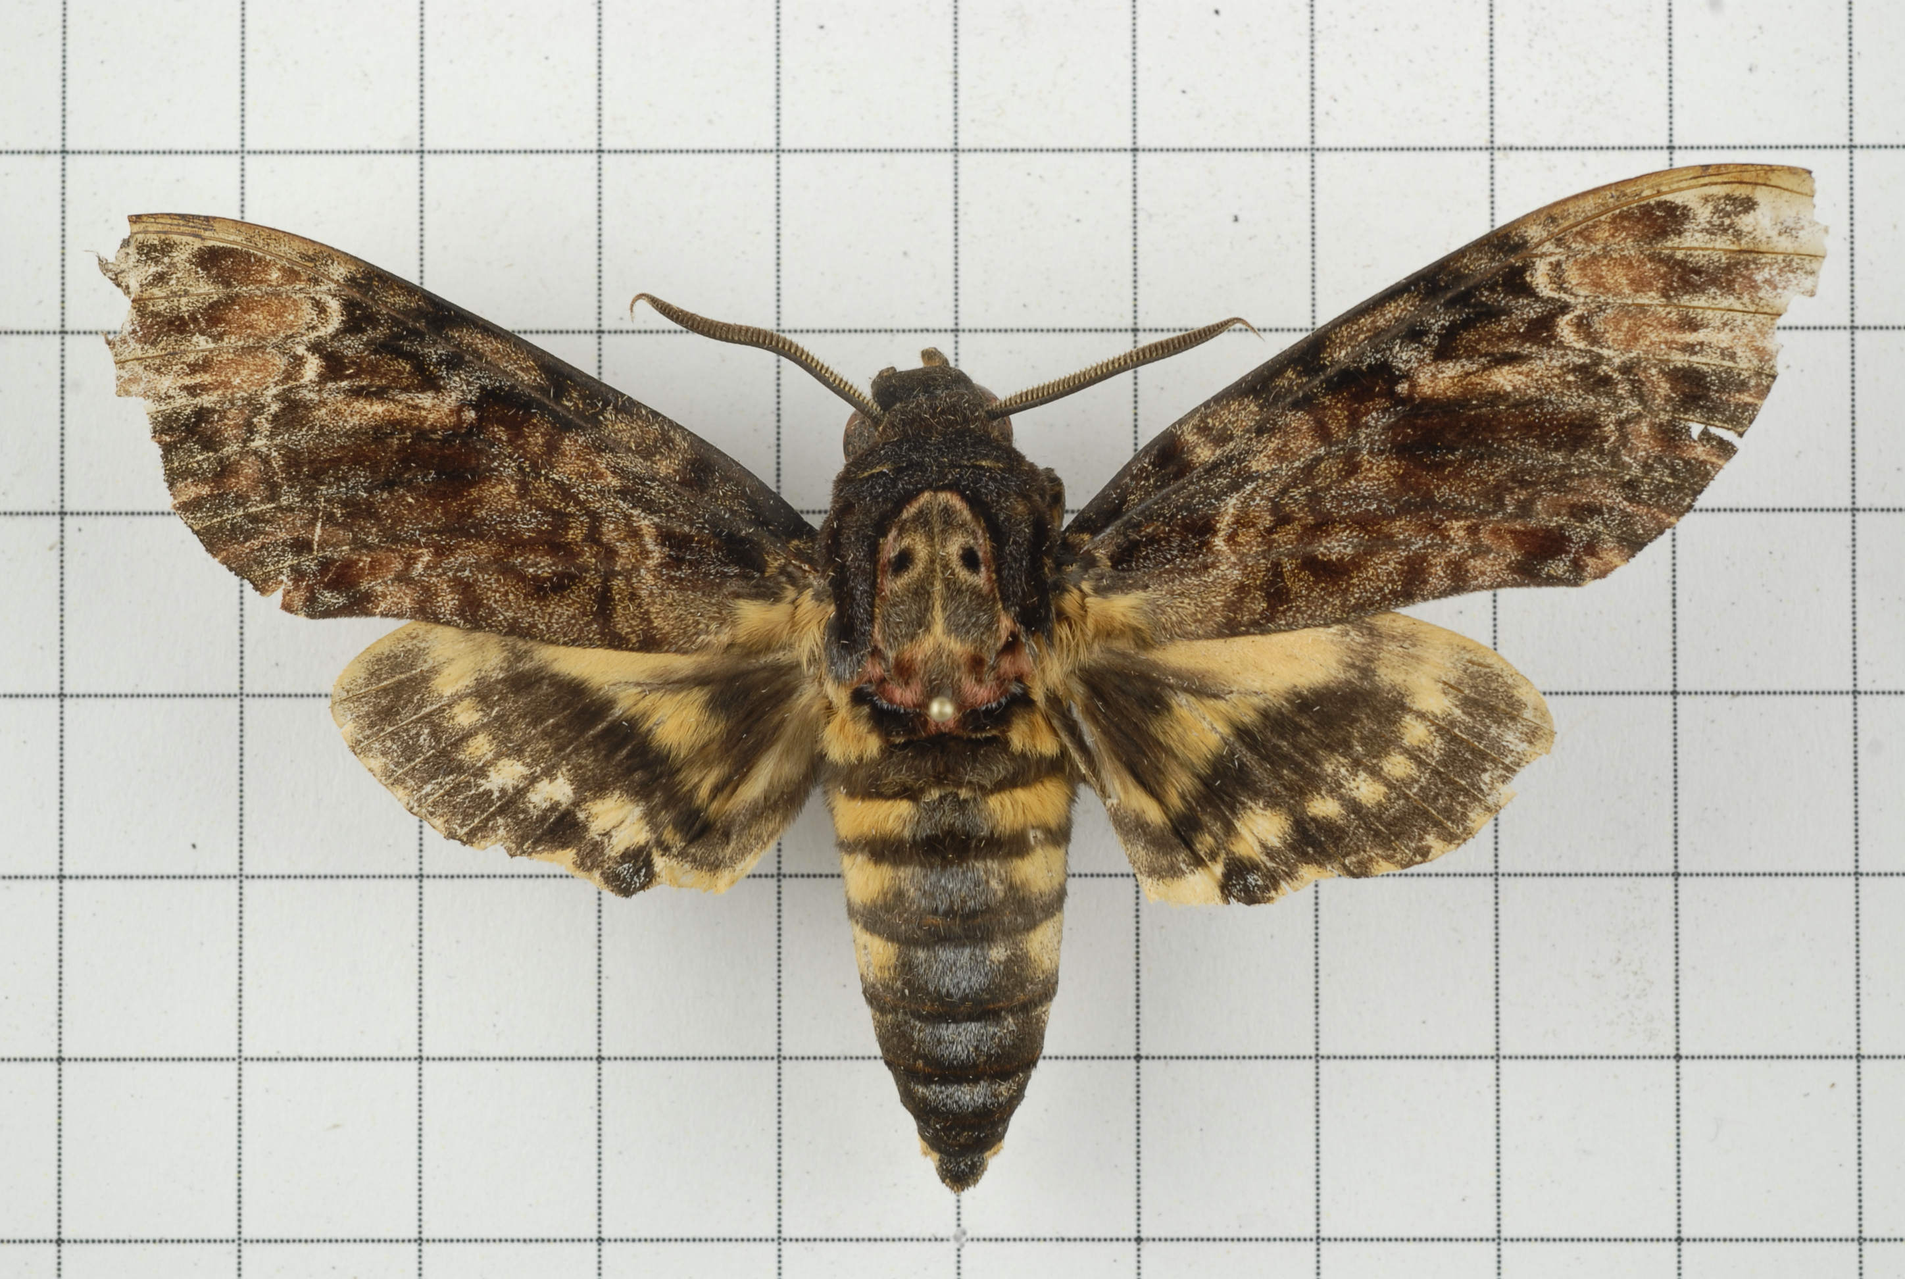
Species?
Acherontia lachesis
